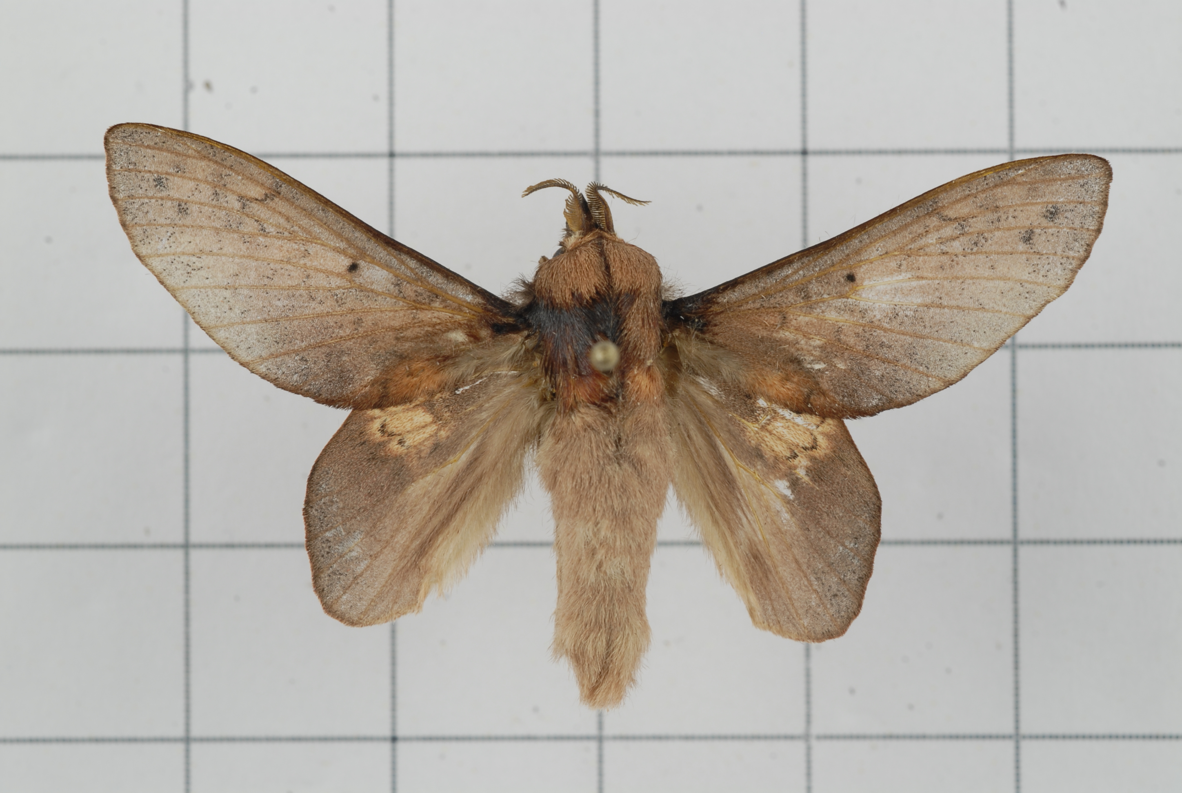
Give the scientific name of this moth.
Gastropacha pardale formosana
